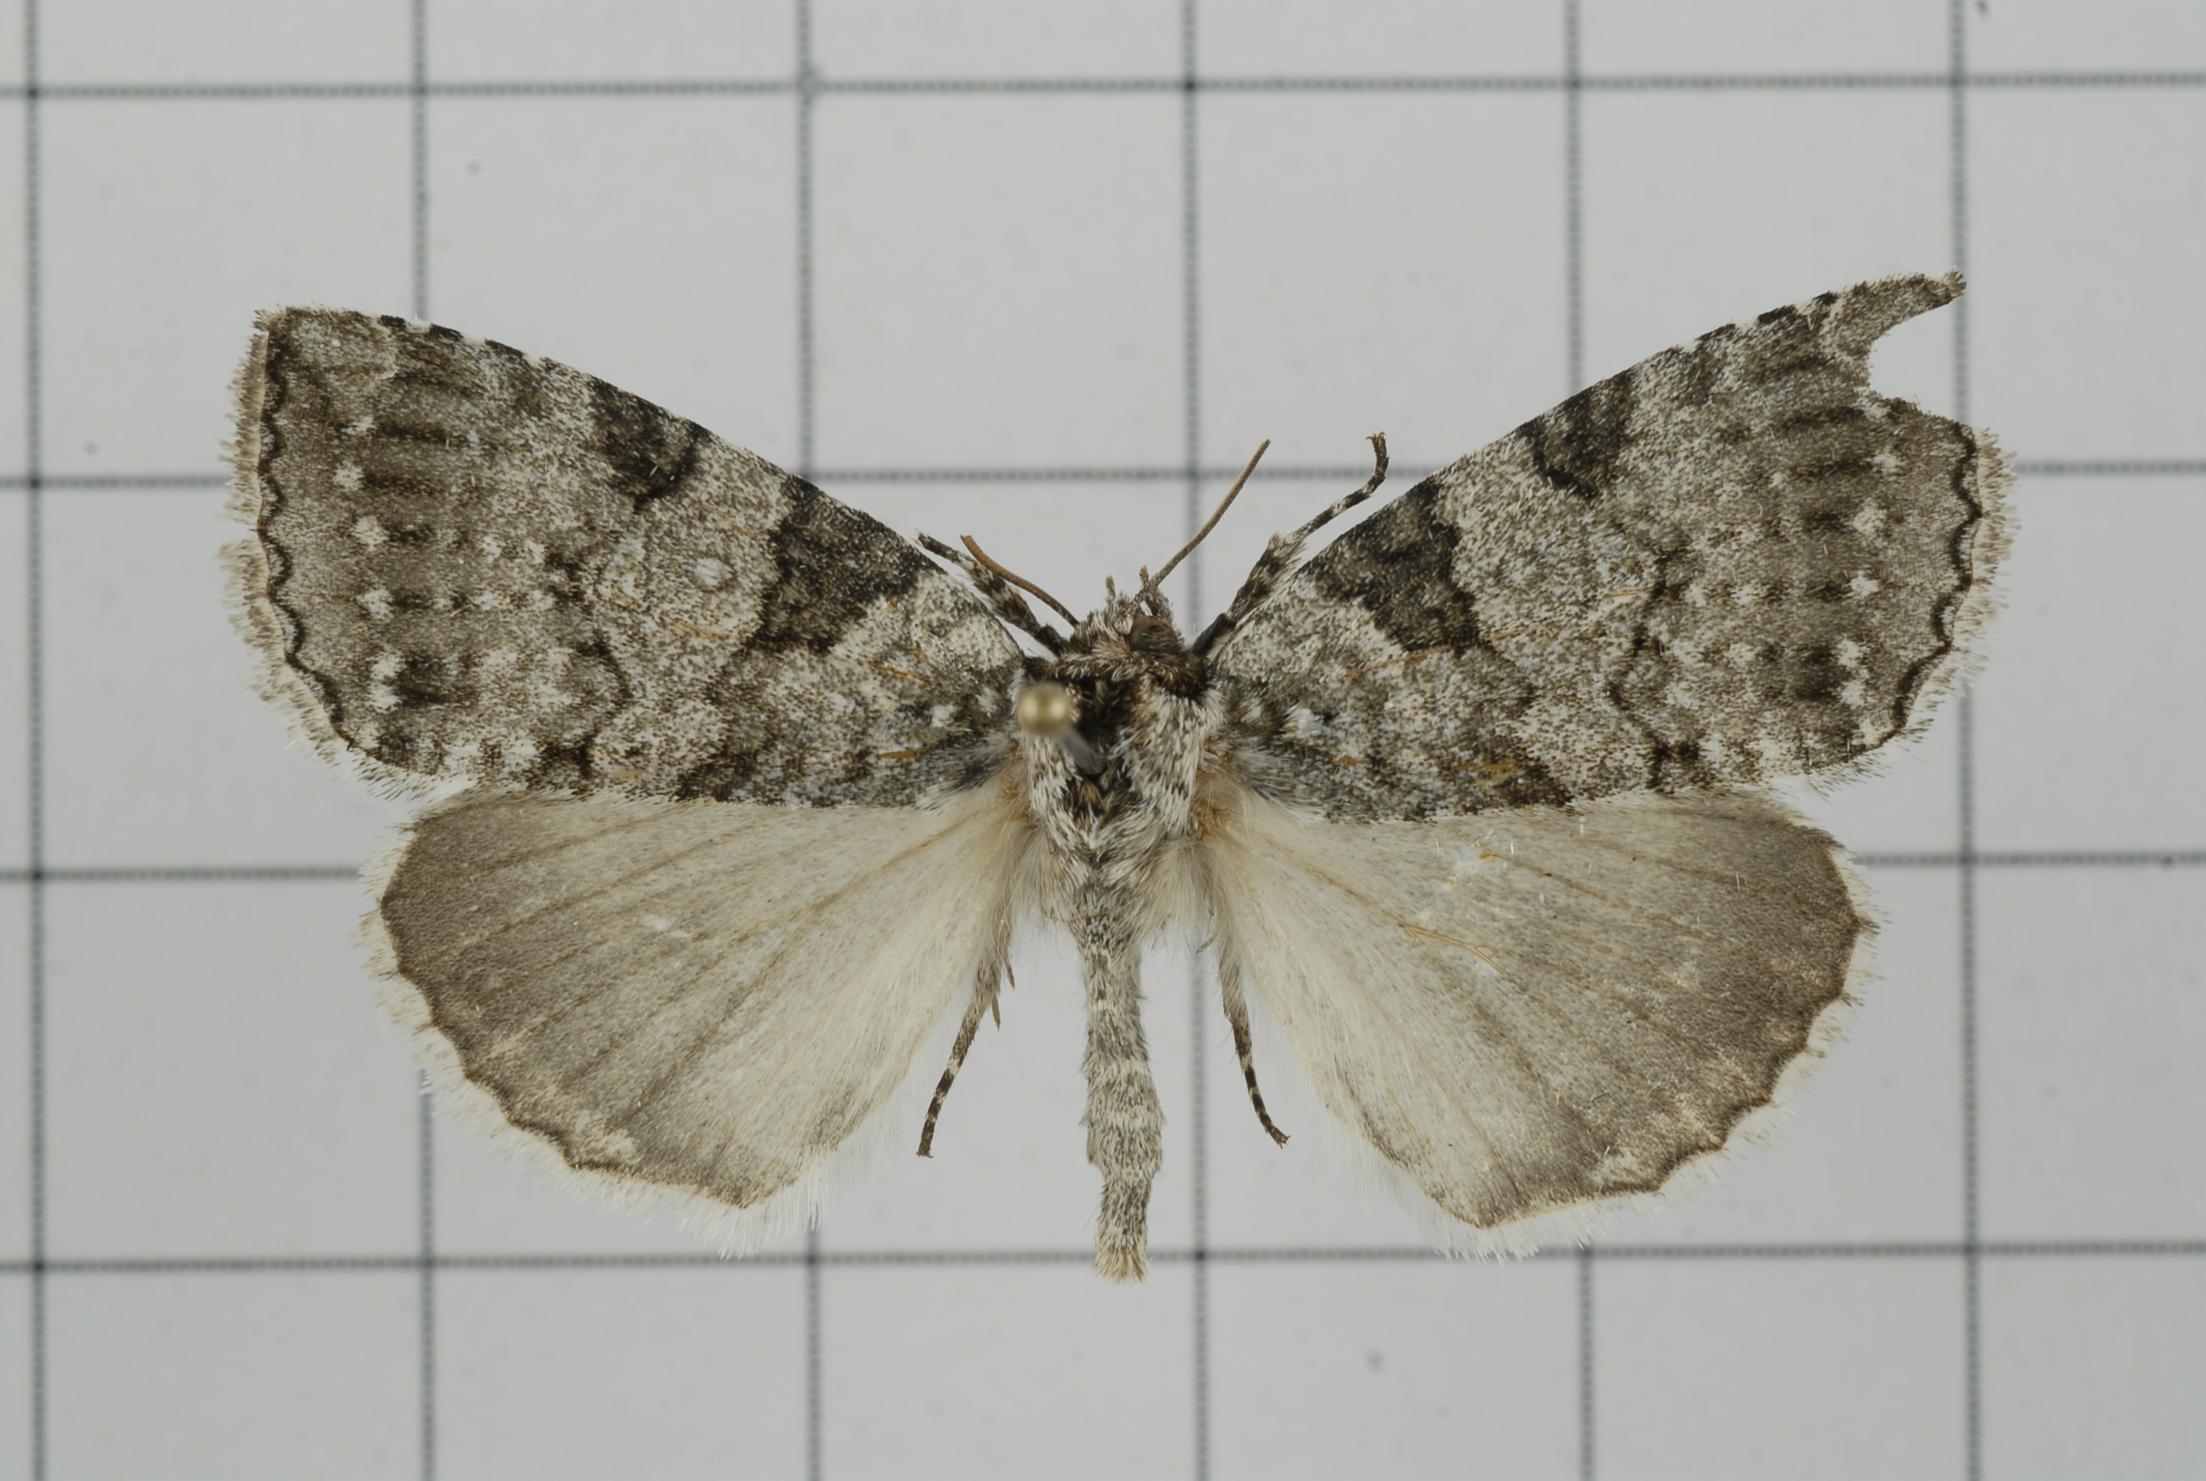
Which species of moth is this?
Parapsestis tomponis tomponis
